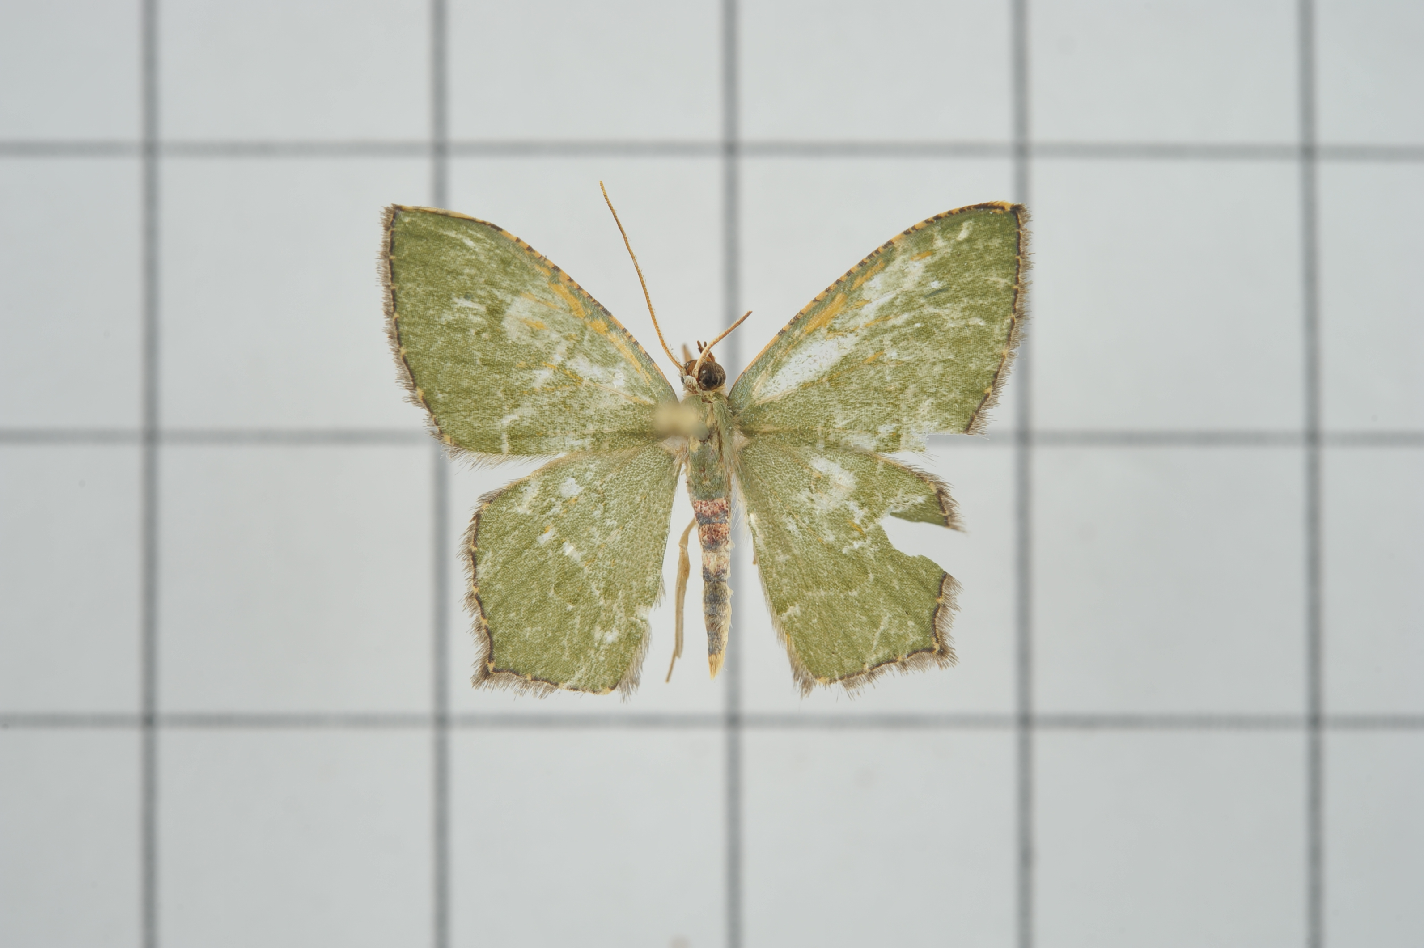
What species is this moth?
Hemithea pallidimunda
